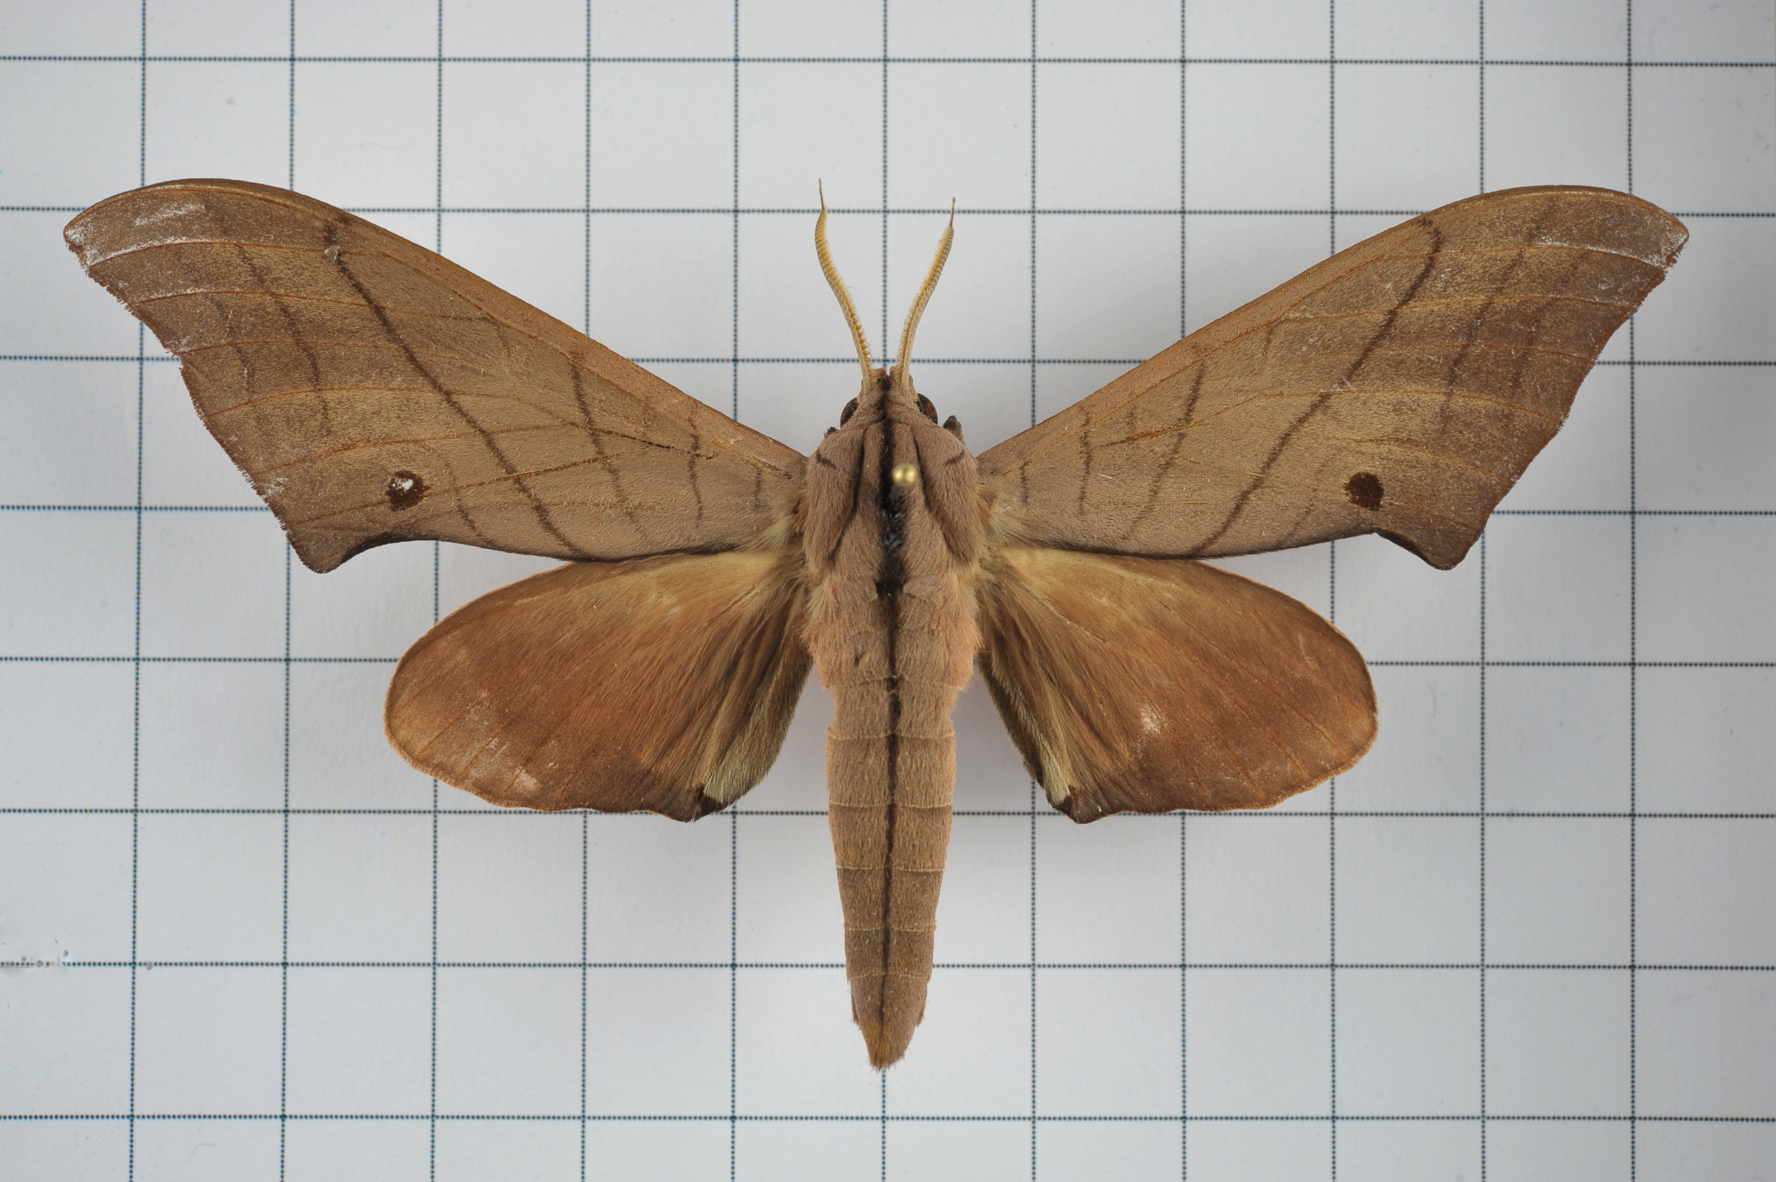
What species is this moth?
Marumba cristata bukaiana
